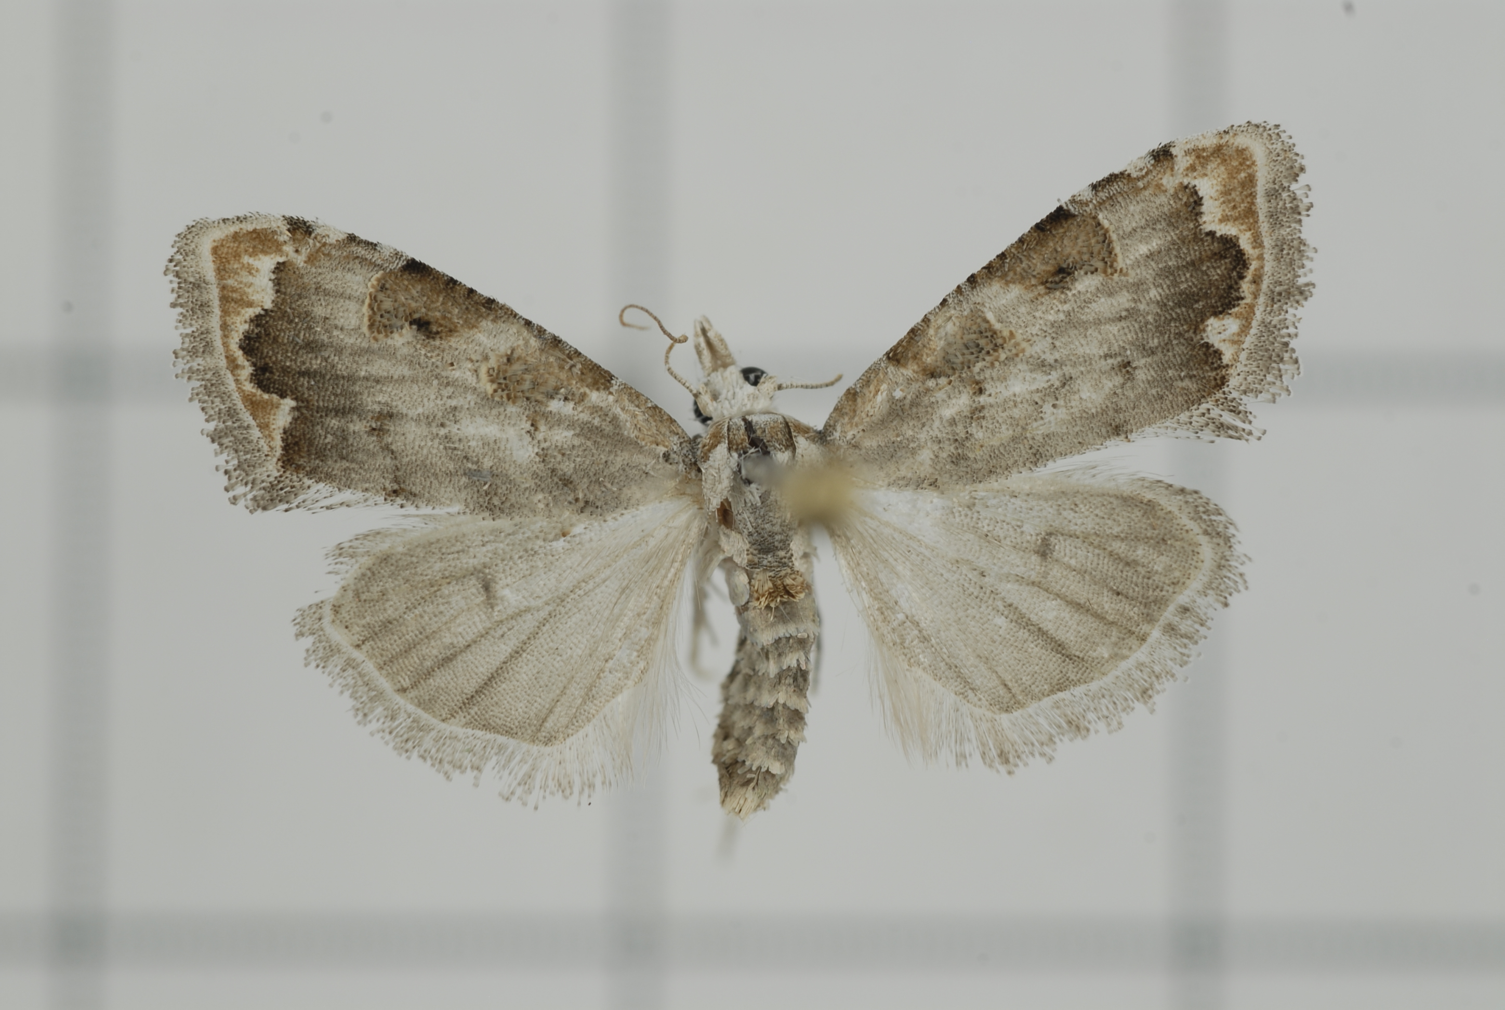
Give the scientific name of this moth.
Nola marginata
